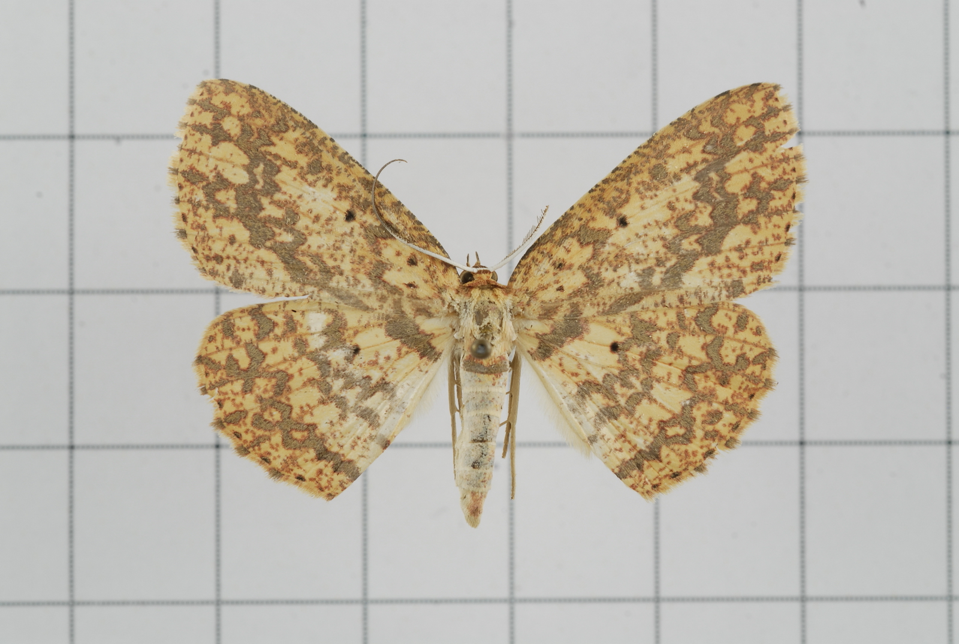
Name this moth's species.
Borbacha pardaria
